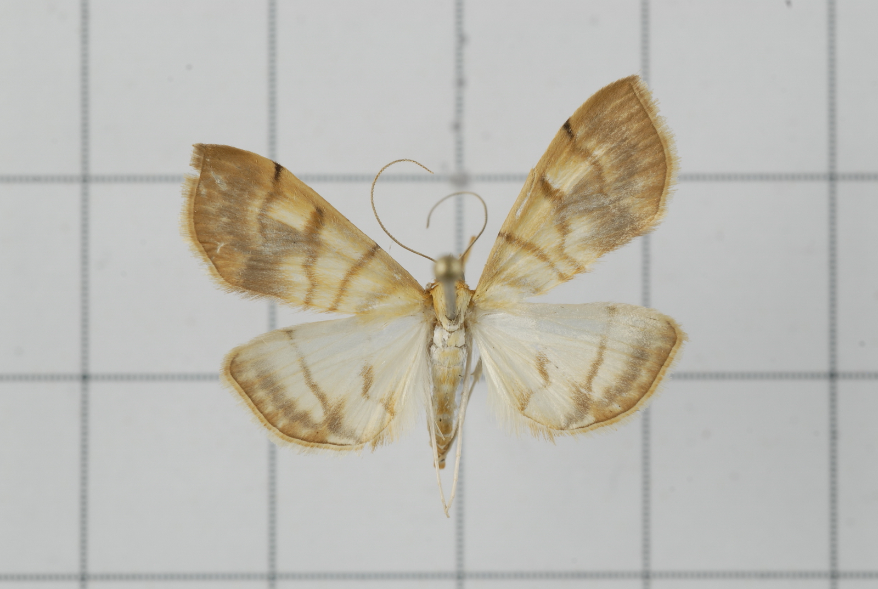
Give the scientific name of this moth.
Pagyda nebulosa
